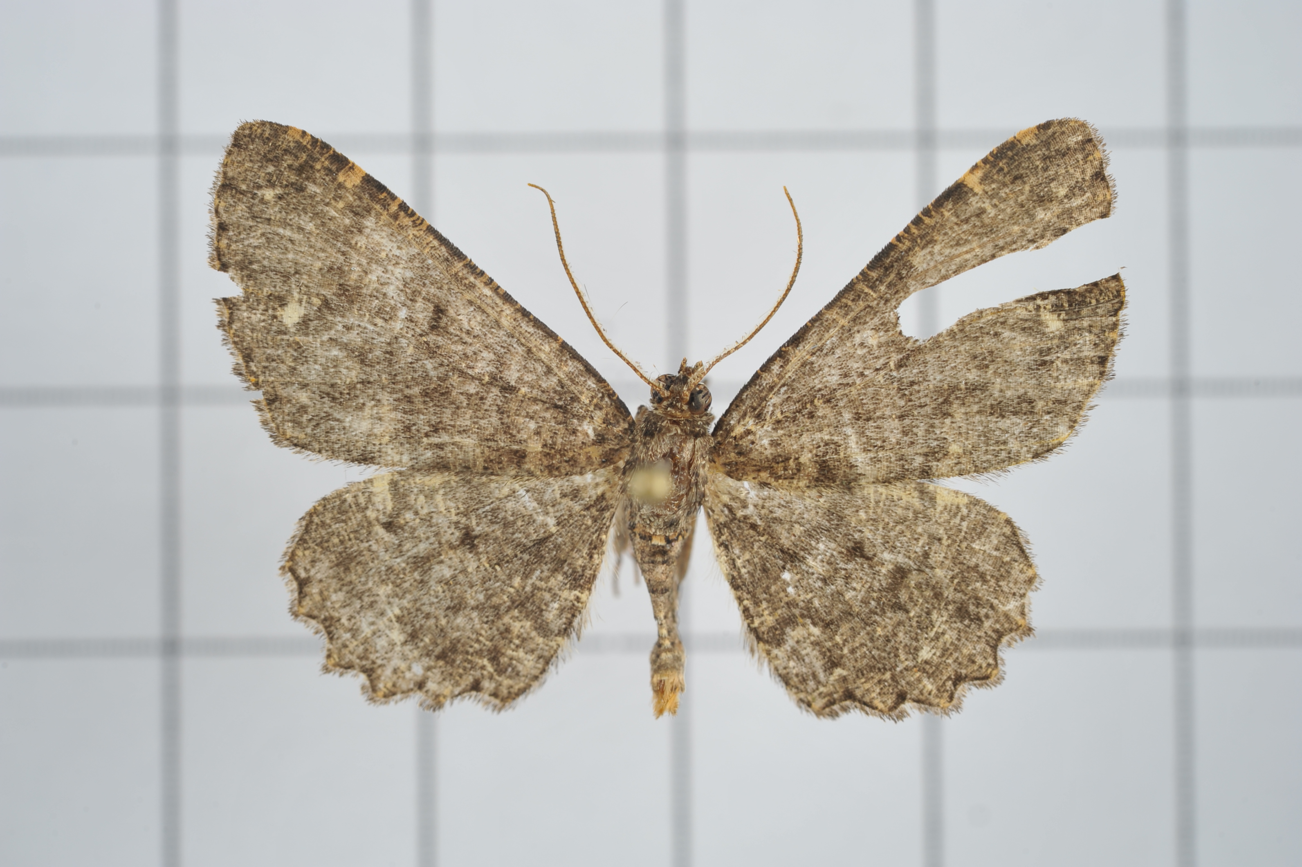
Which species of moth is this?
Abaciscus alishanensis
